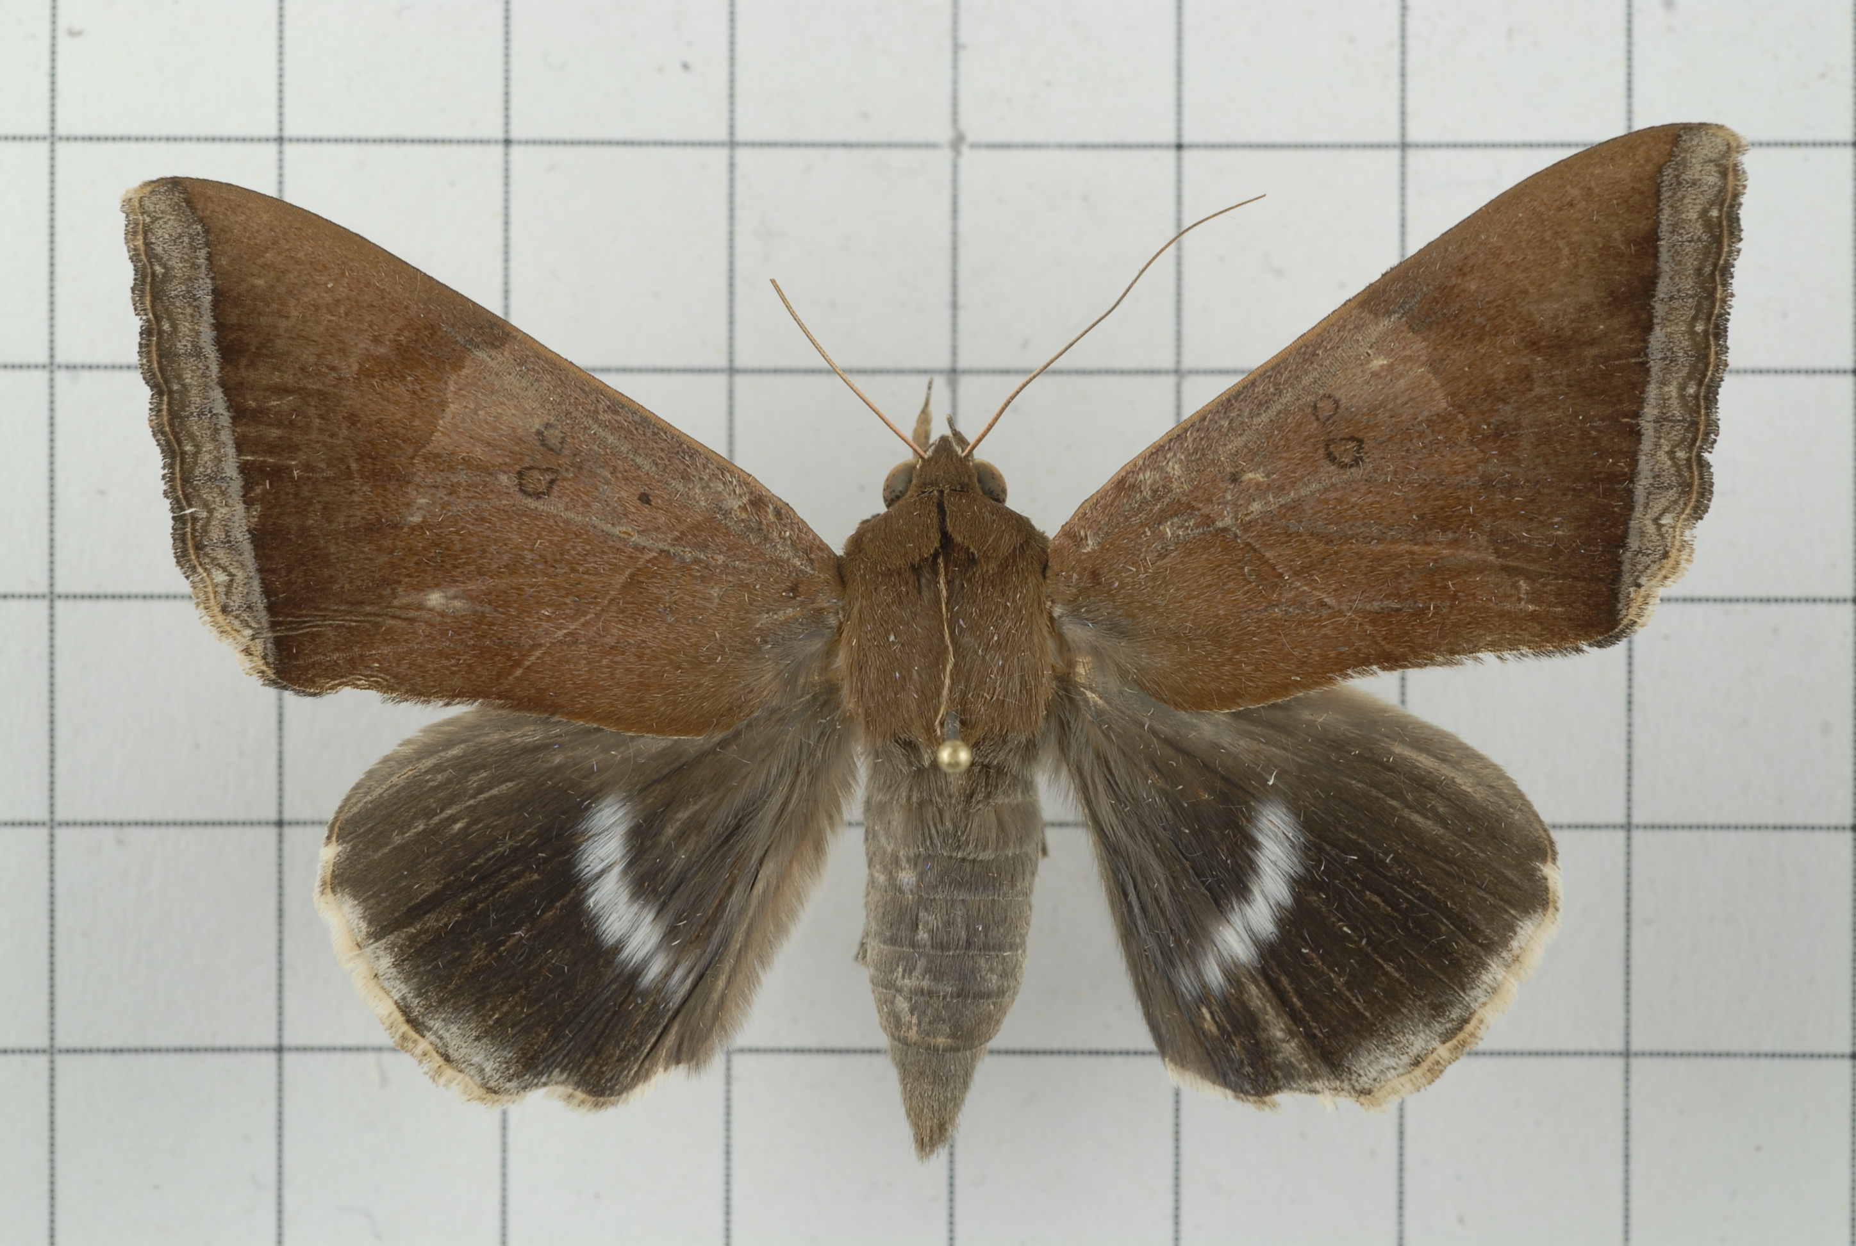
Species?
Artena dotata
